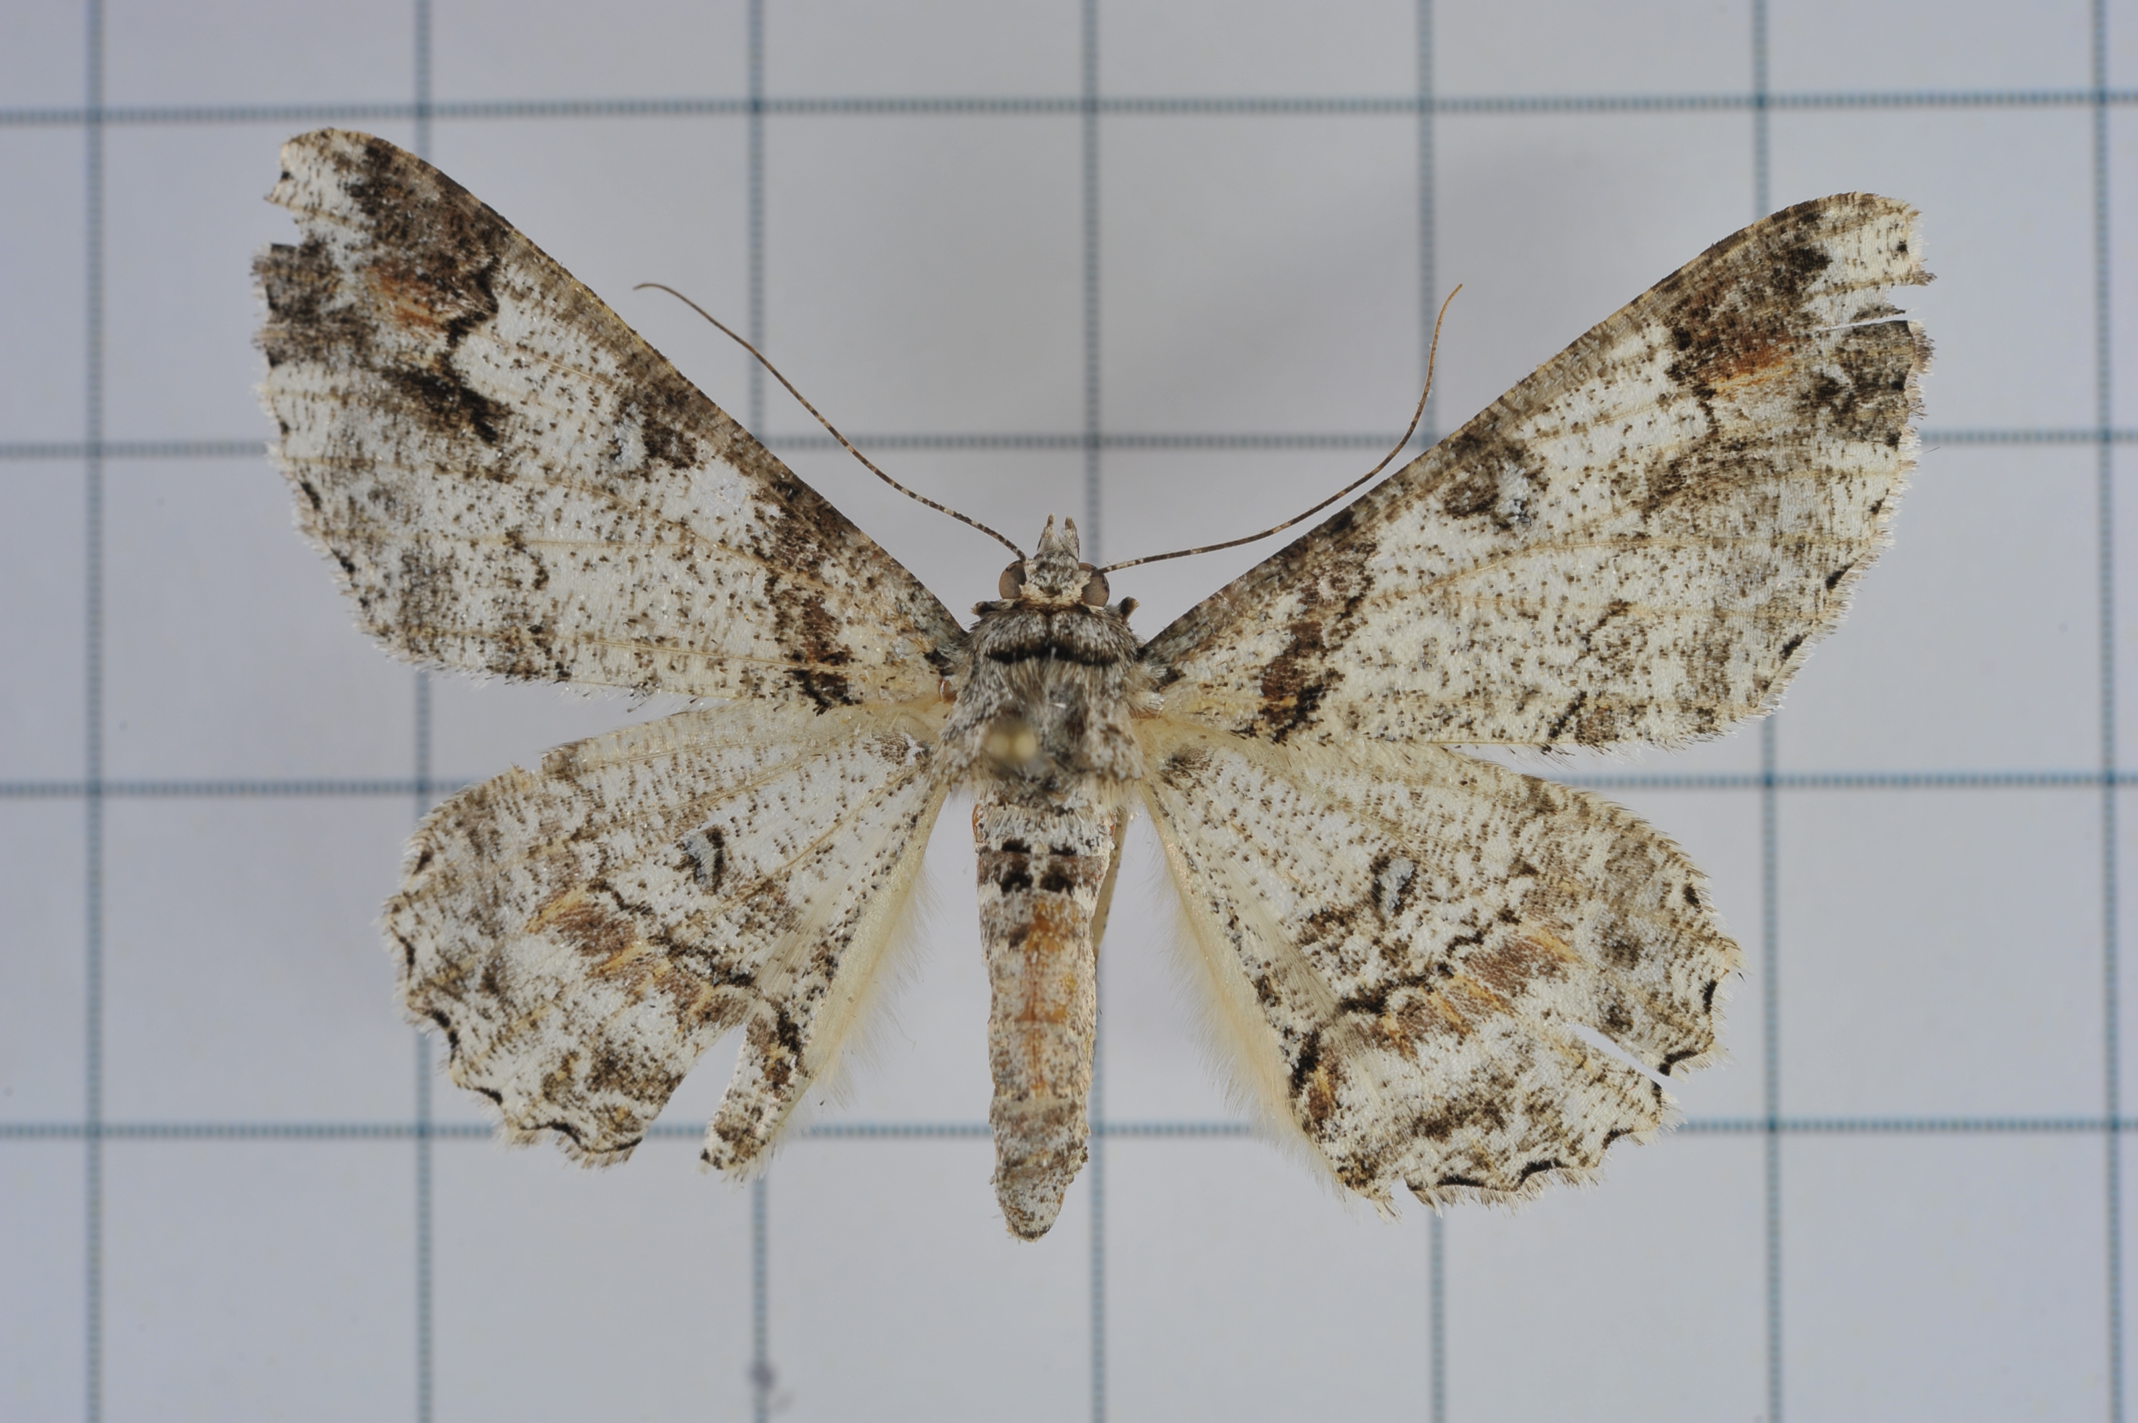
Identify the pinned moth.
Cleora fraterna
